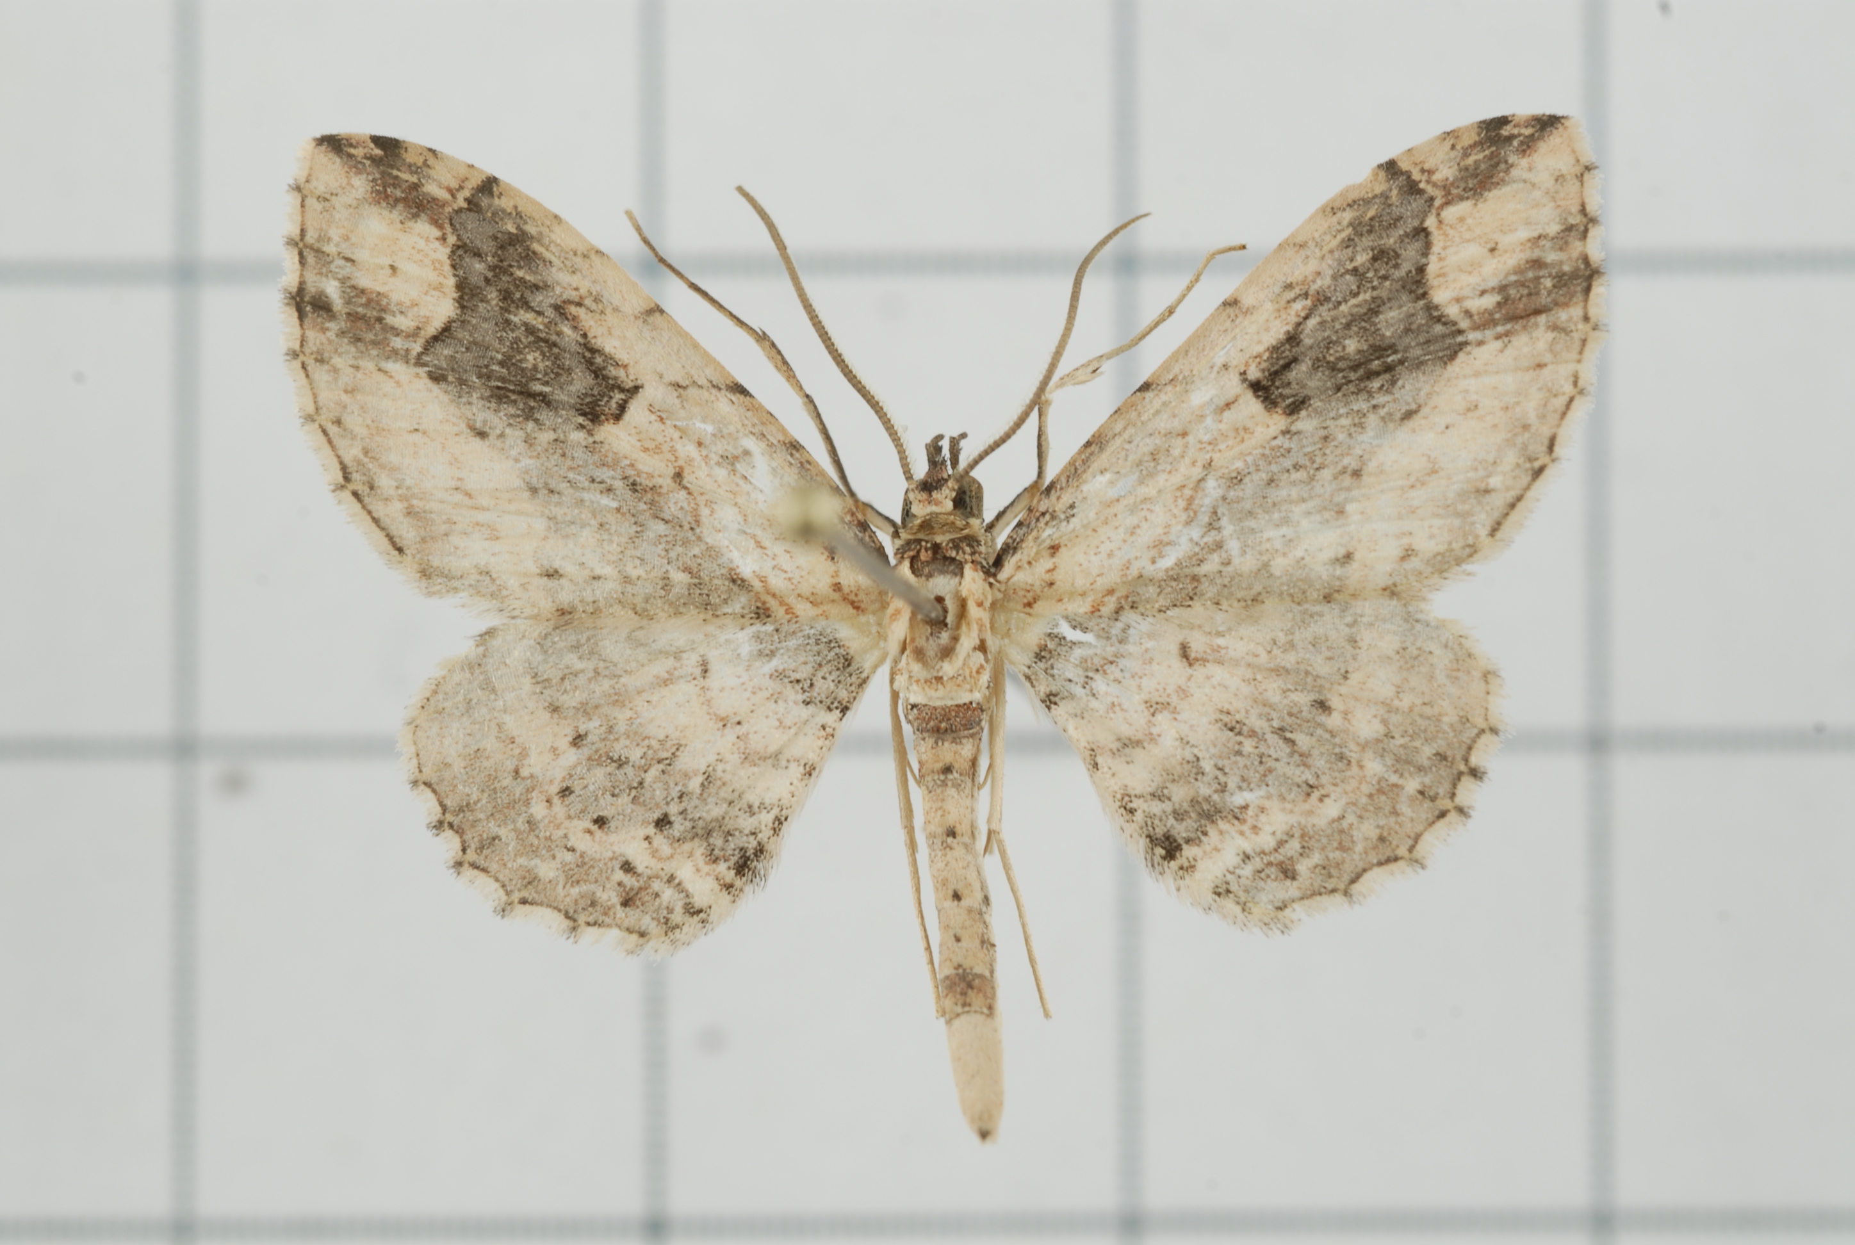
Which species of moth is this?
Ziridava kanshireiensis
